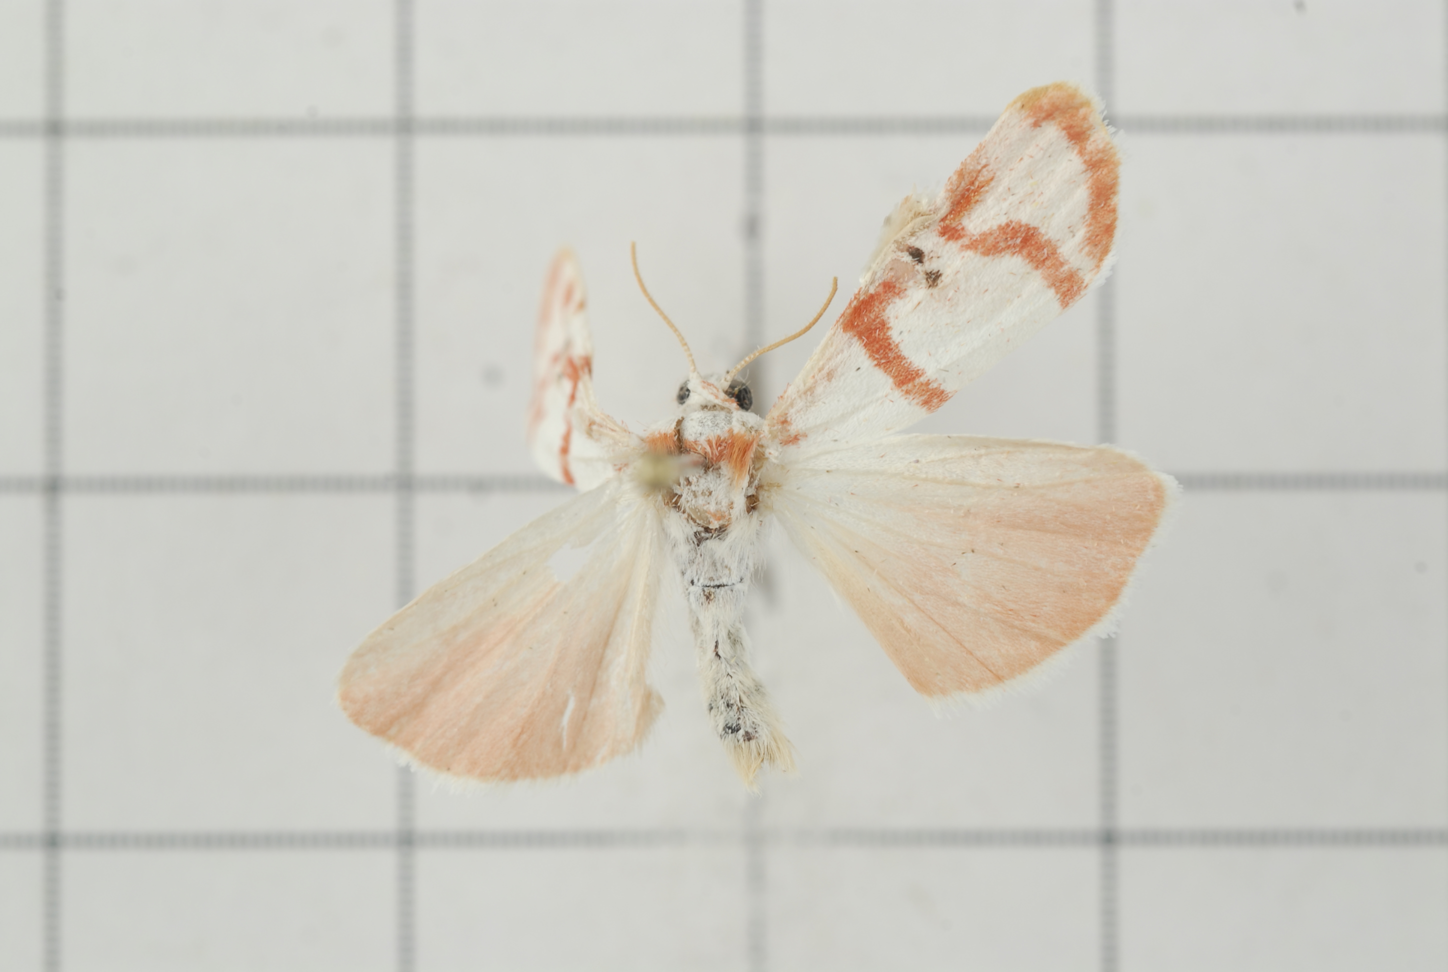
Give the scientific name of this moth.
Cyana hamata hamata
